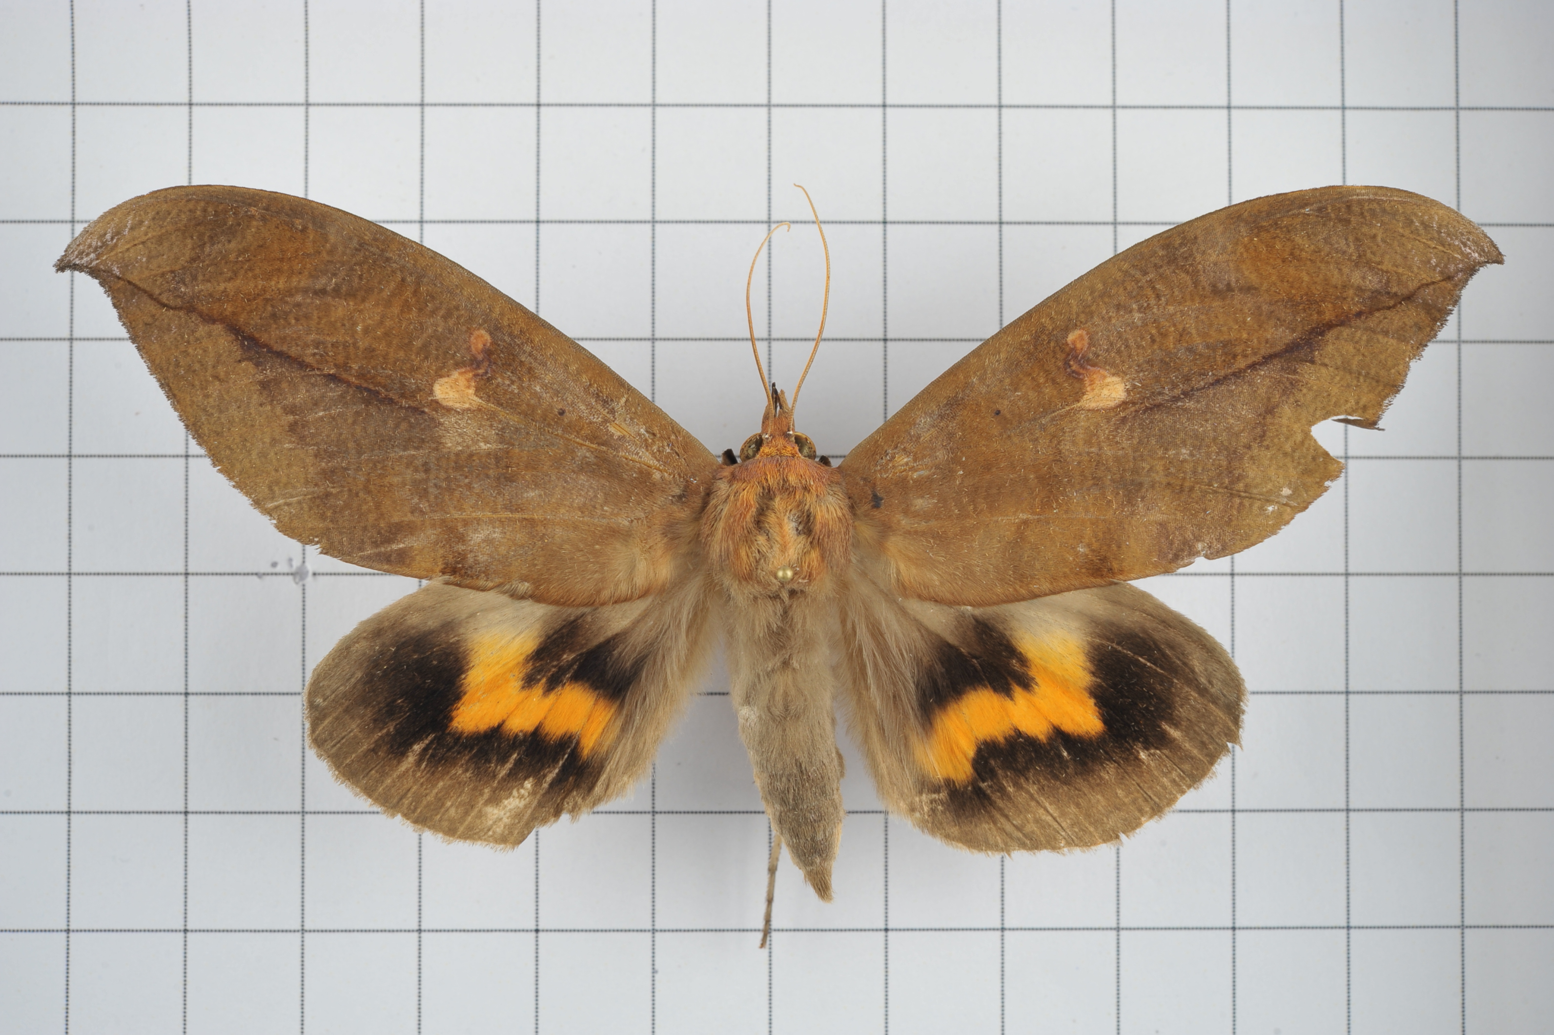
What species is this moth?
Phyllodes eyndhovii
